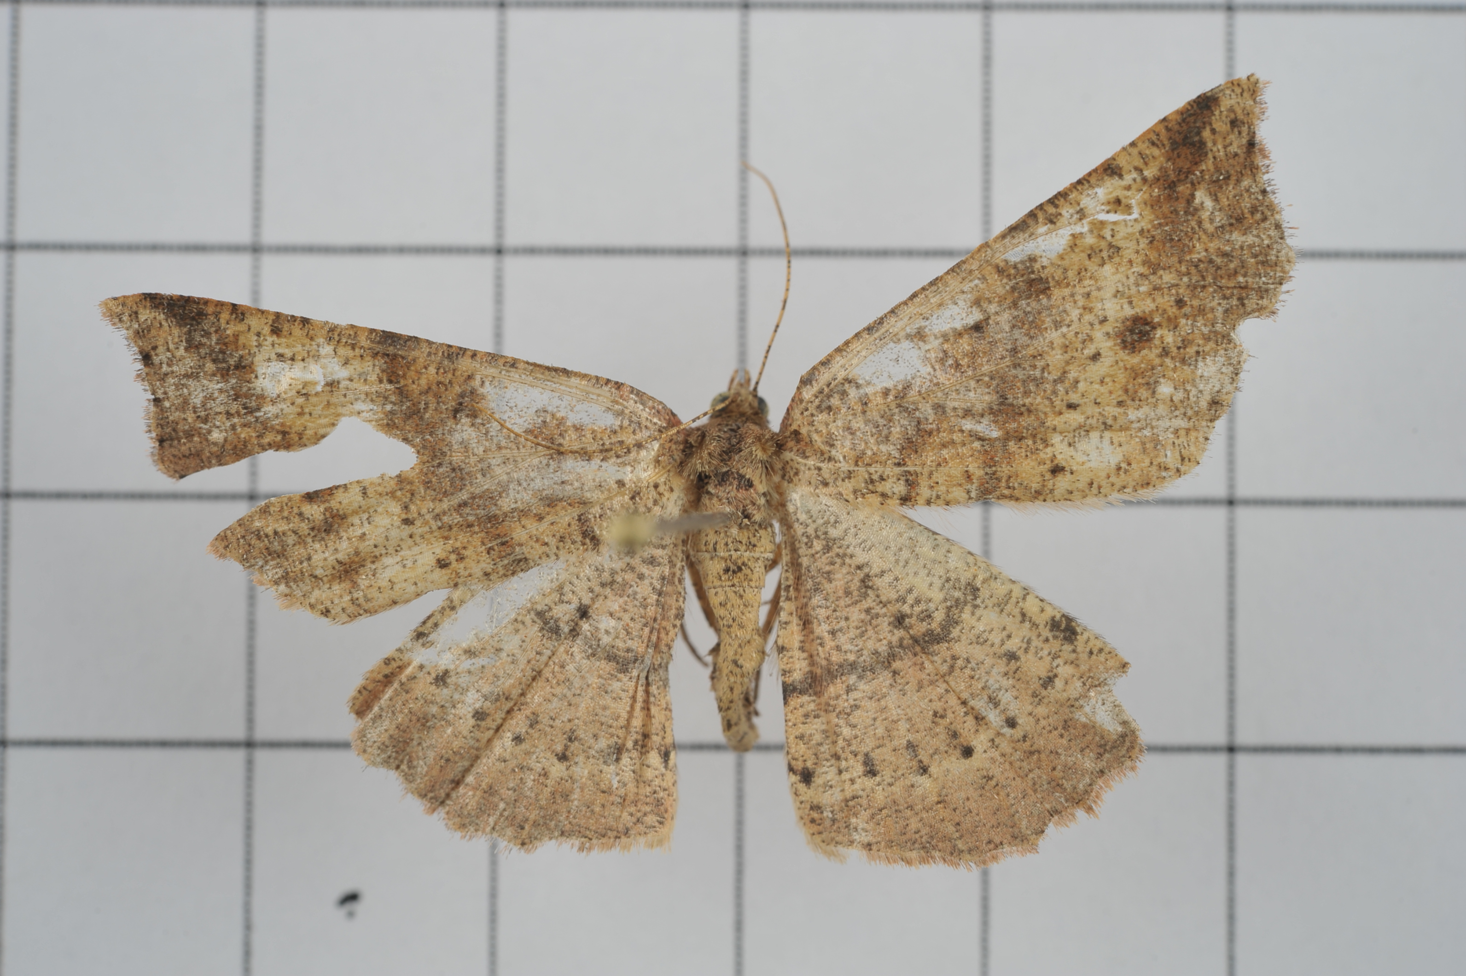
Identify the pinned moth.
Xerodes albonotaria aritai
